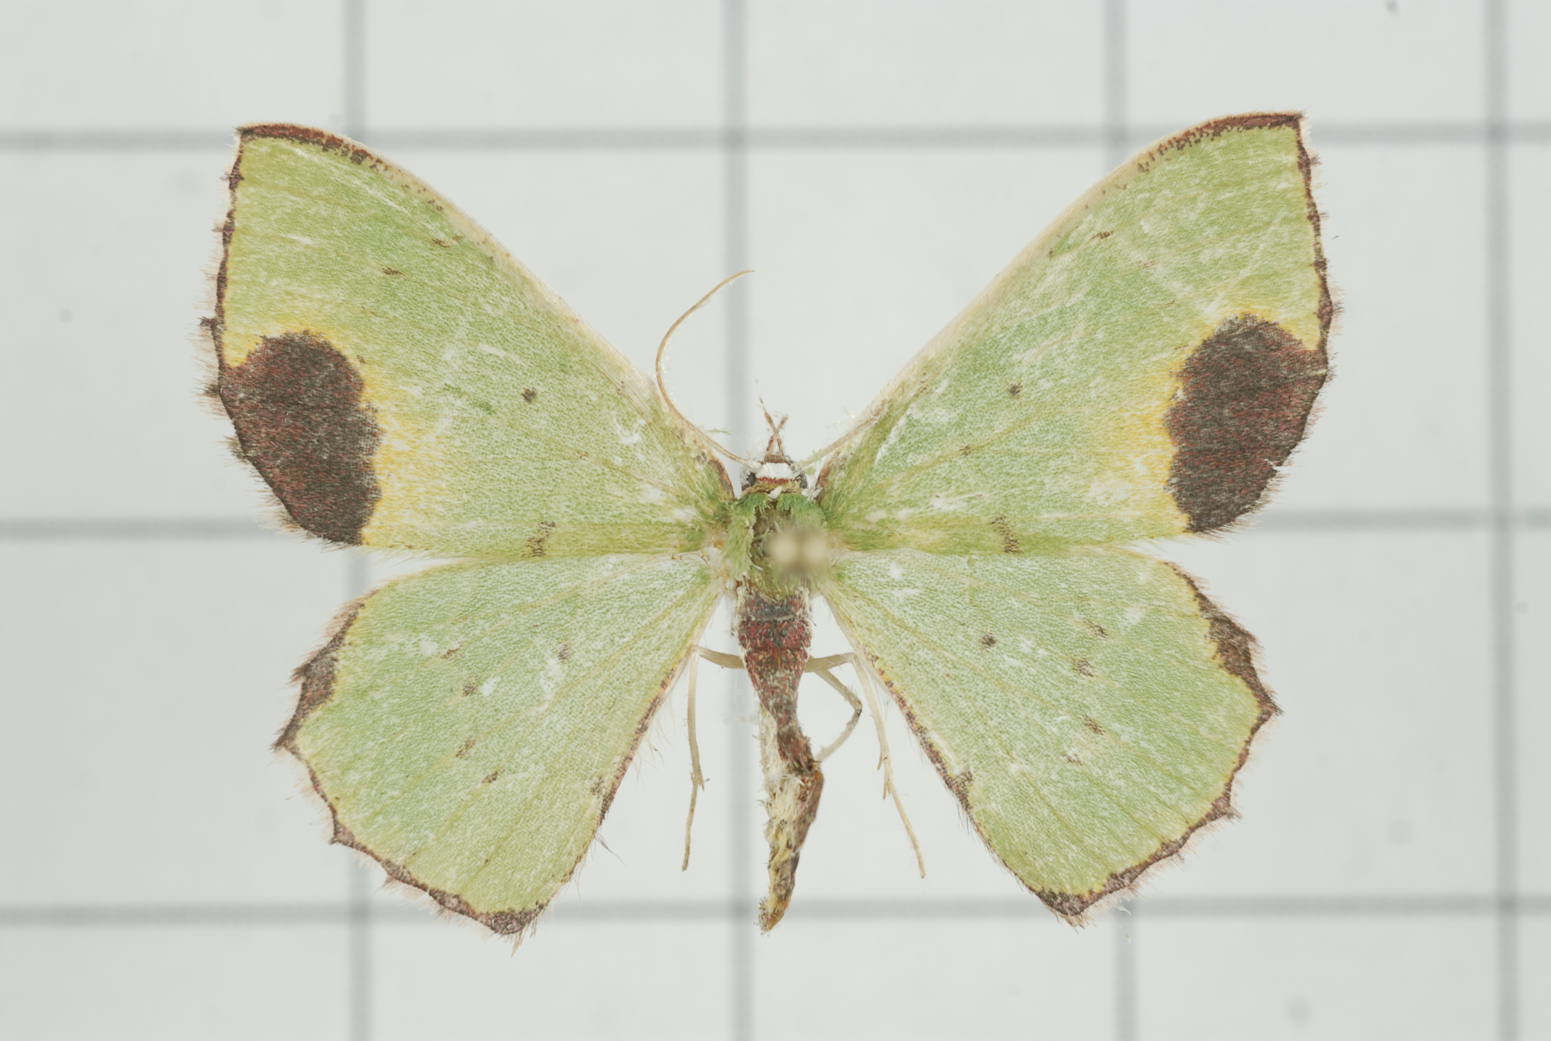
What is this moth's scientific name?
Spaniocentra hollowayi
